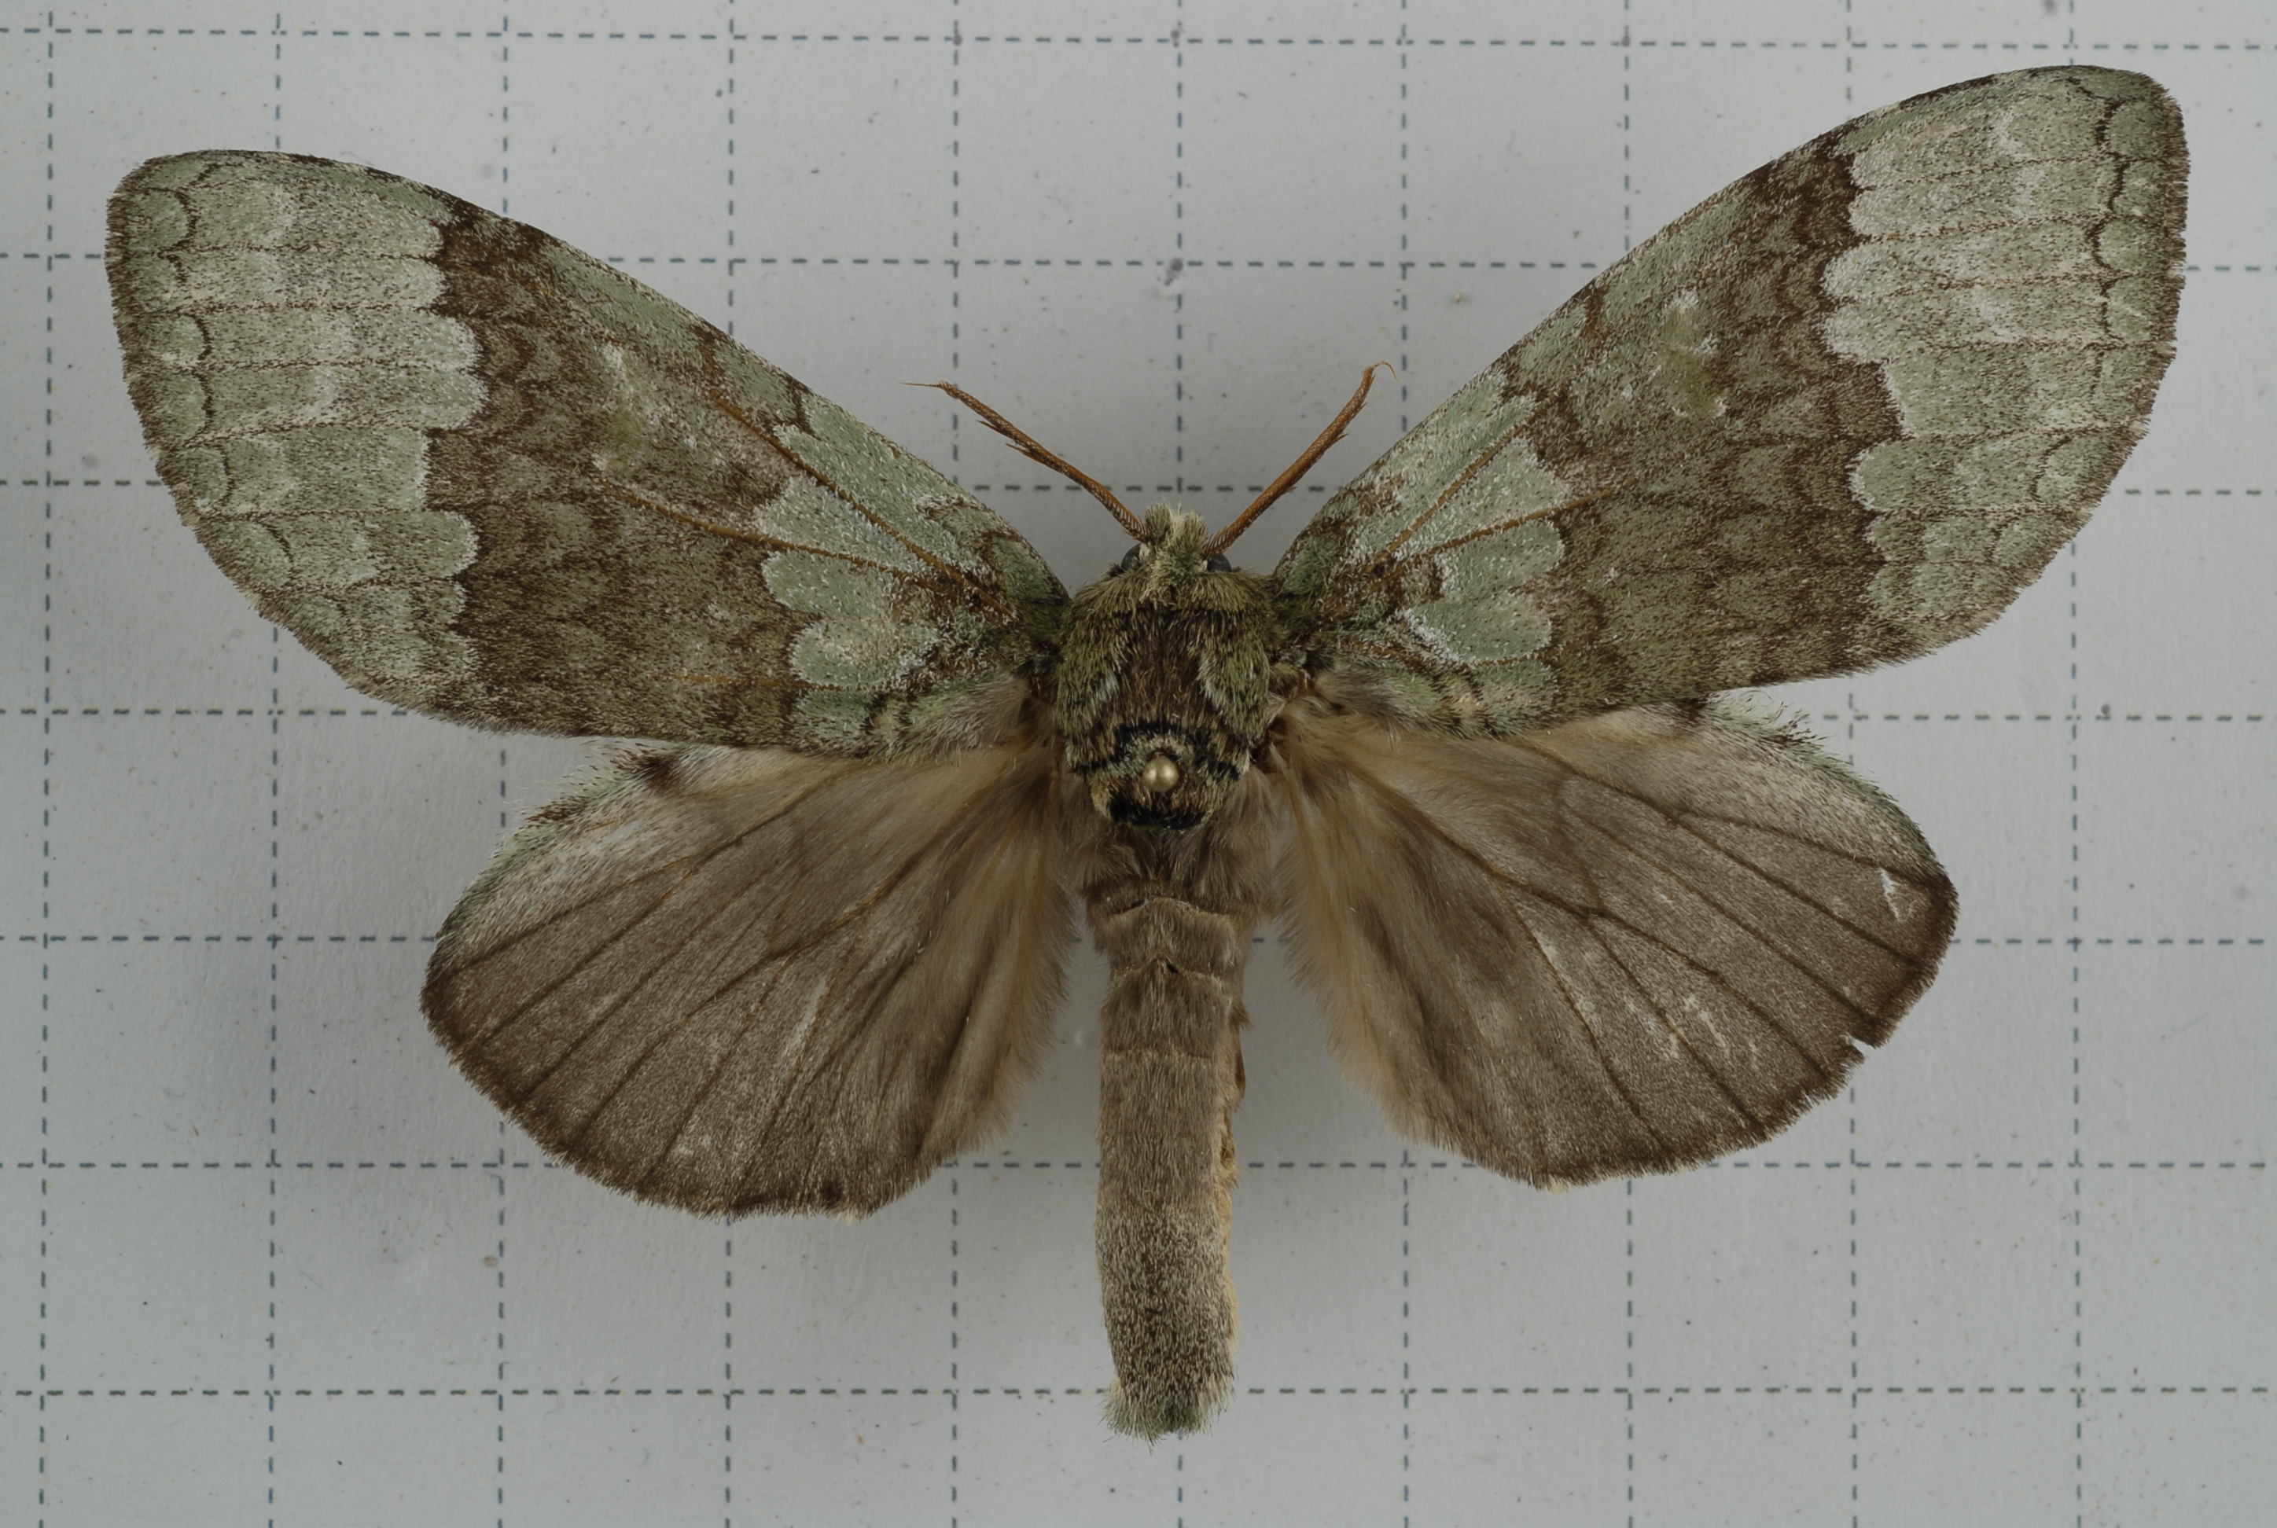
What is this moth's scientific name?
Netria multispinae multispinae
